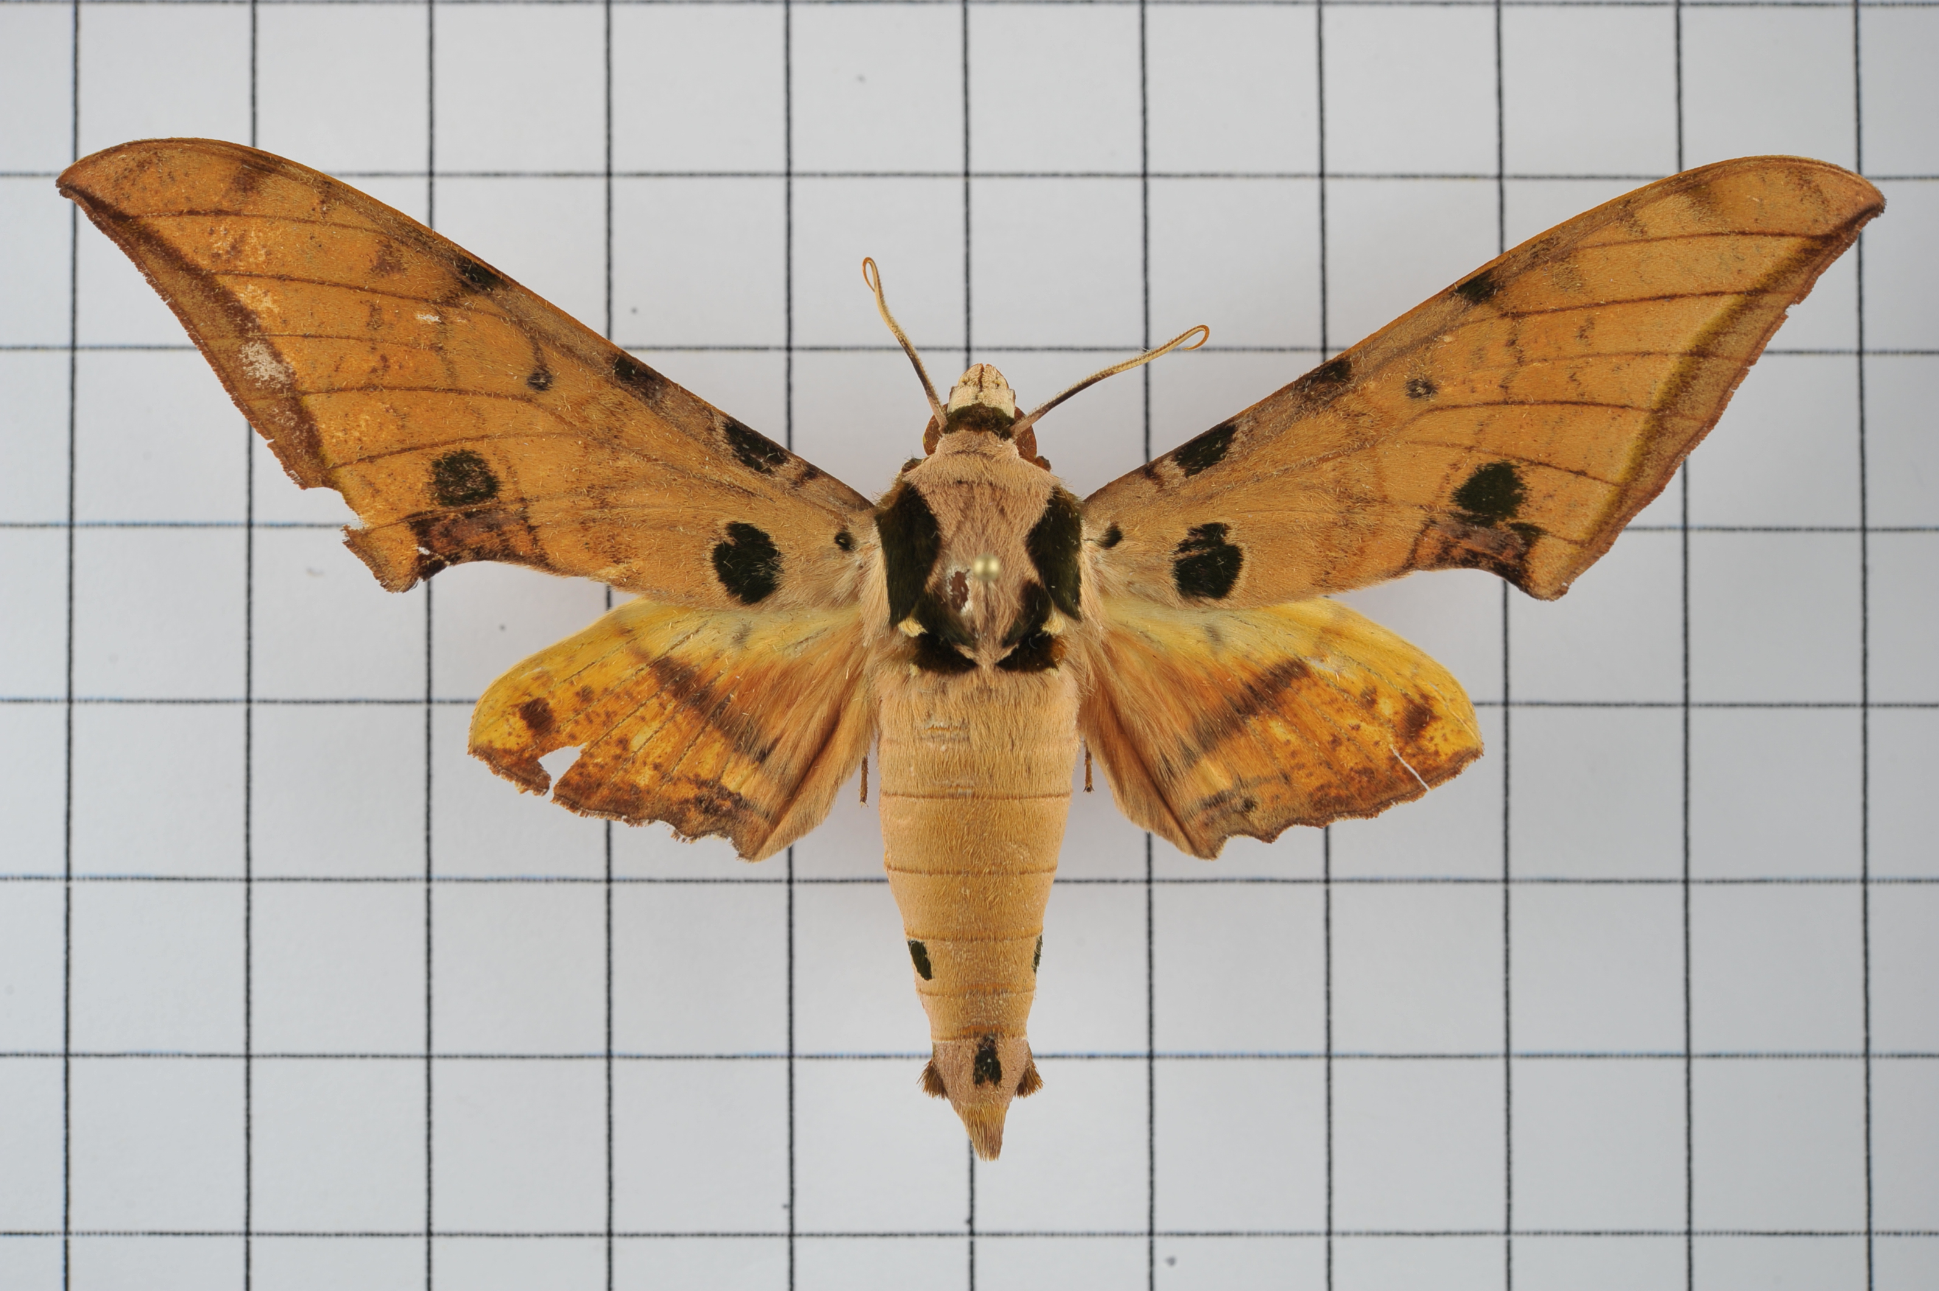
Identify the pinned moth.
Ambulyx ochracea ochracea
